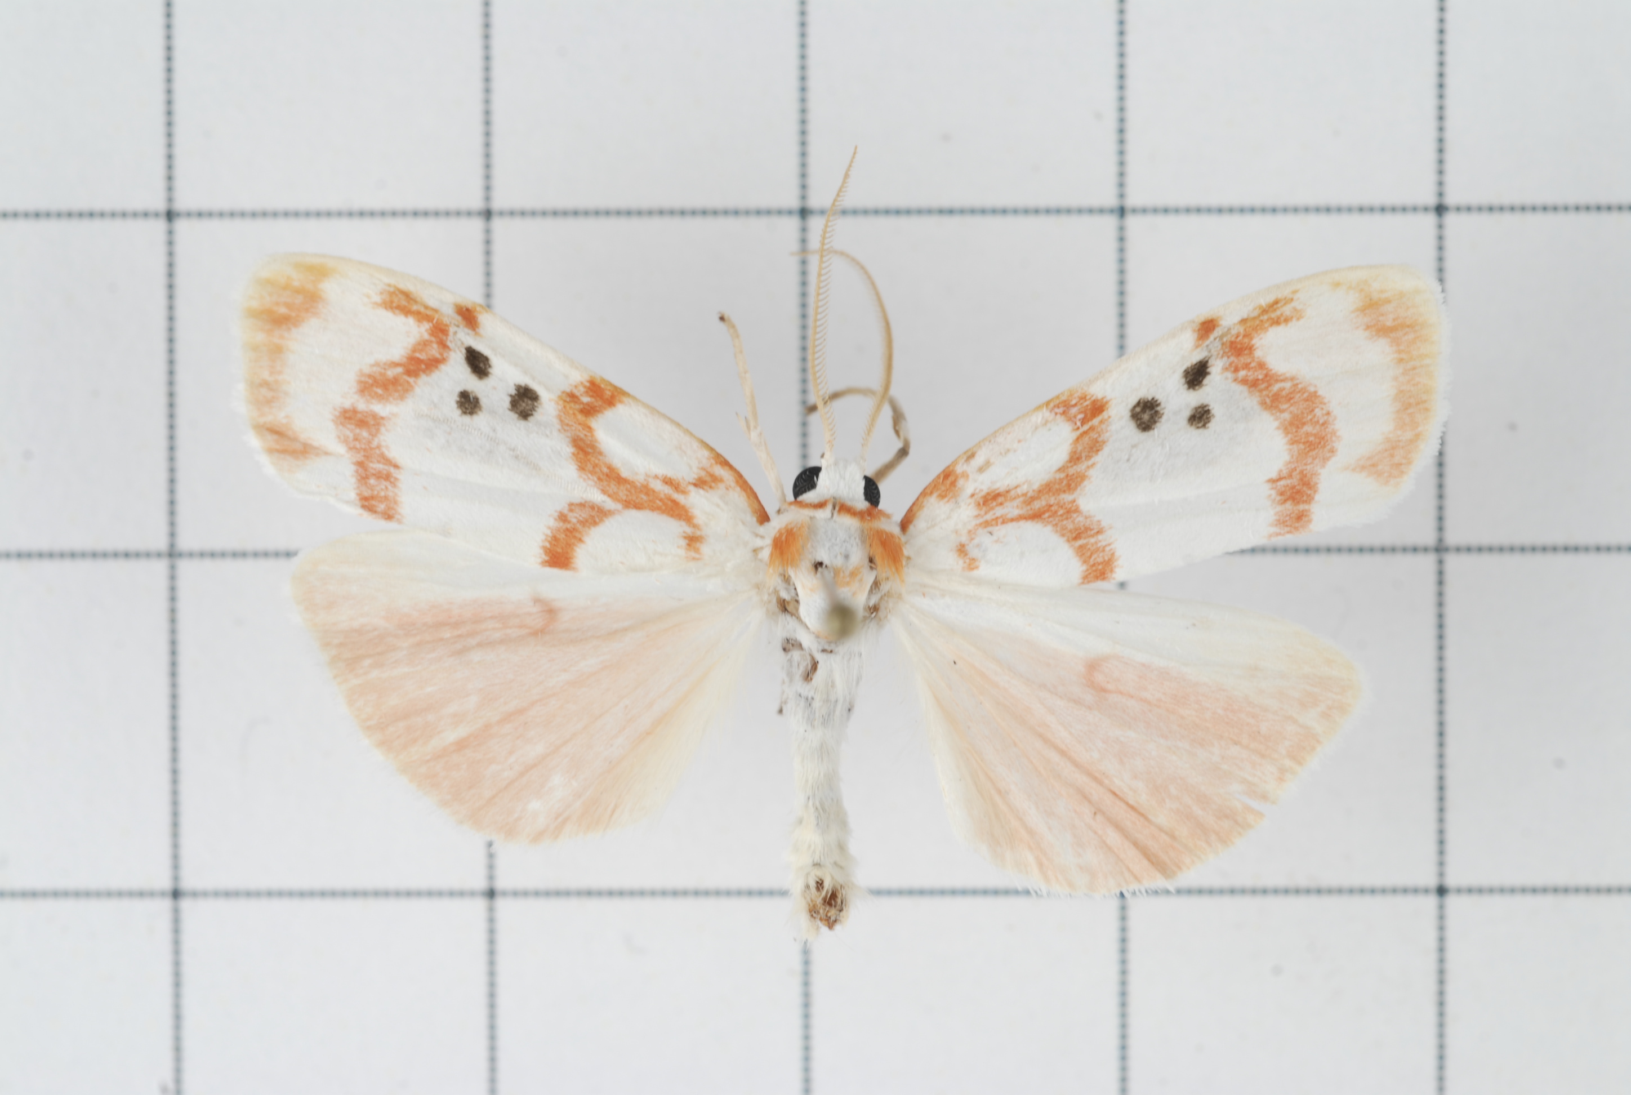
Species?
Cyana formosana
